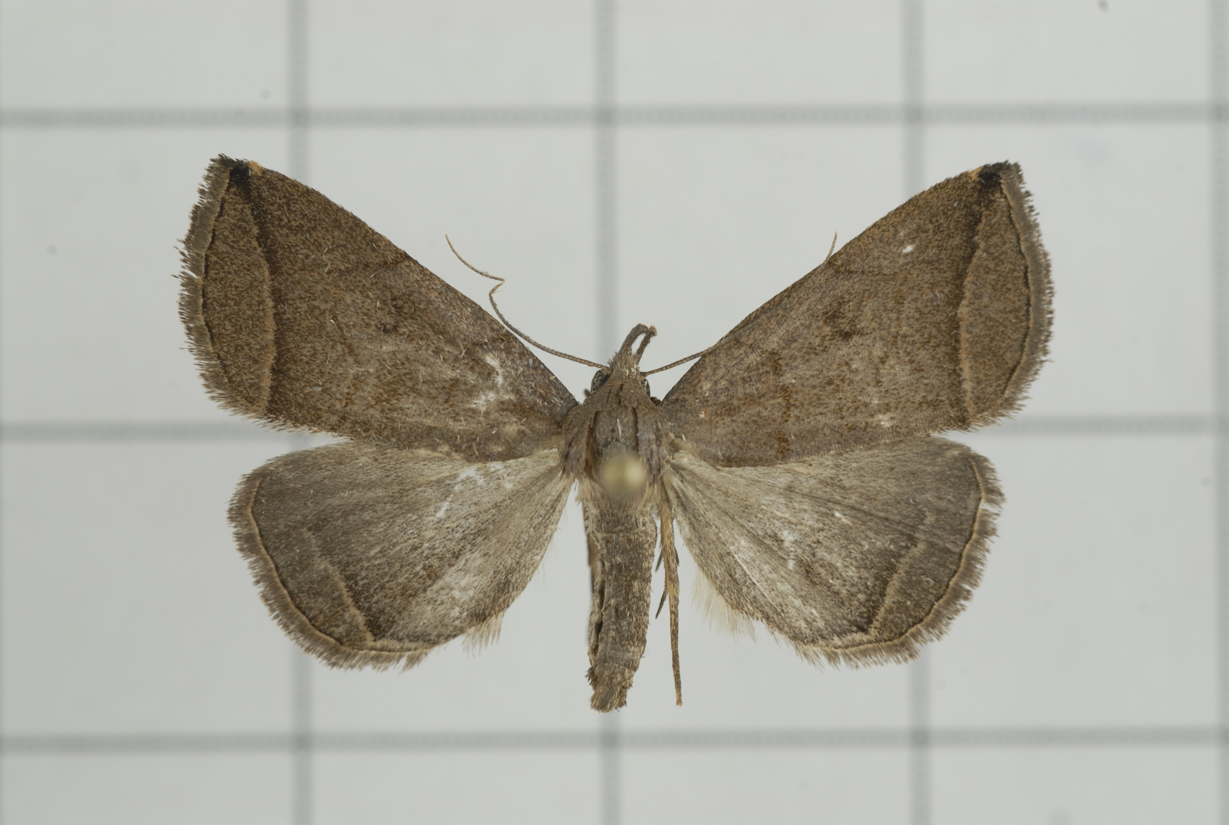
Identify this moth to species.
Treitschkendia subtriplex
